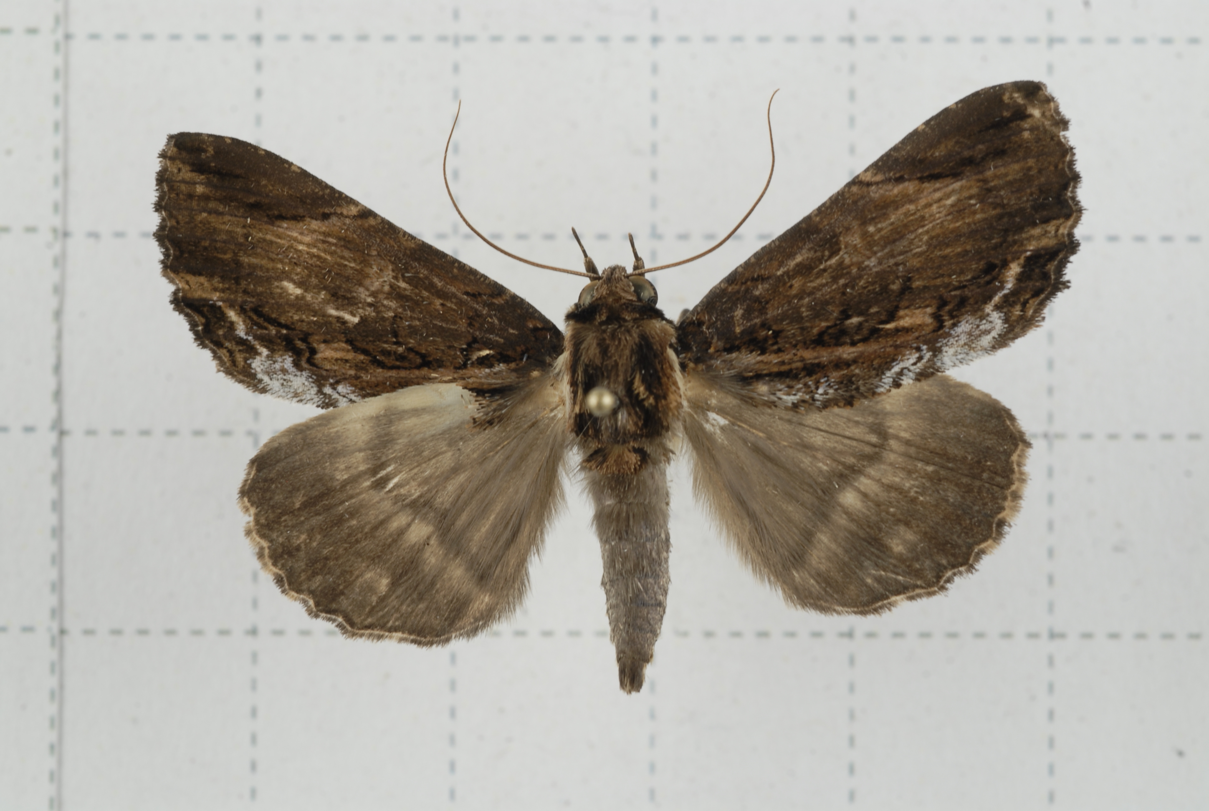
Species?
Ercheia umbrosa
